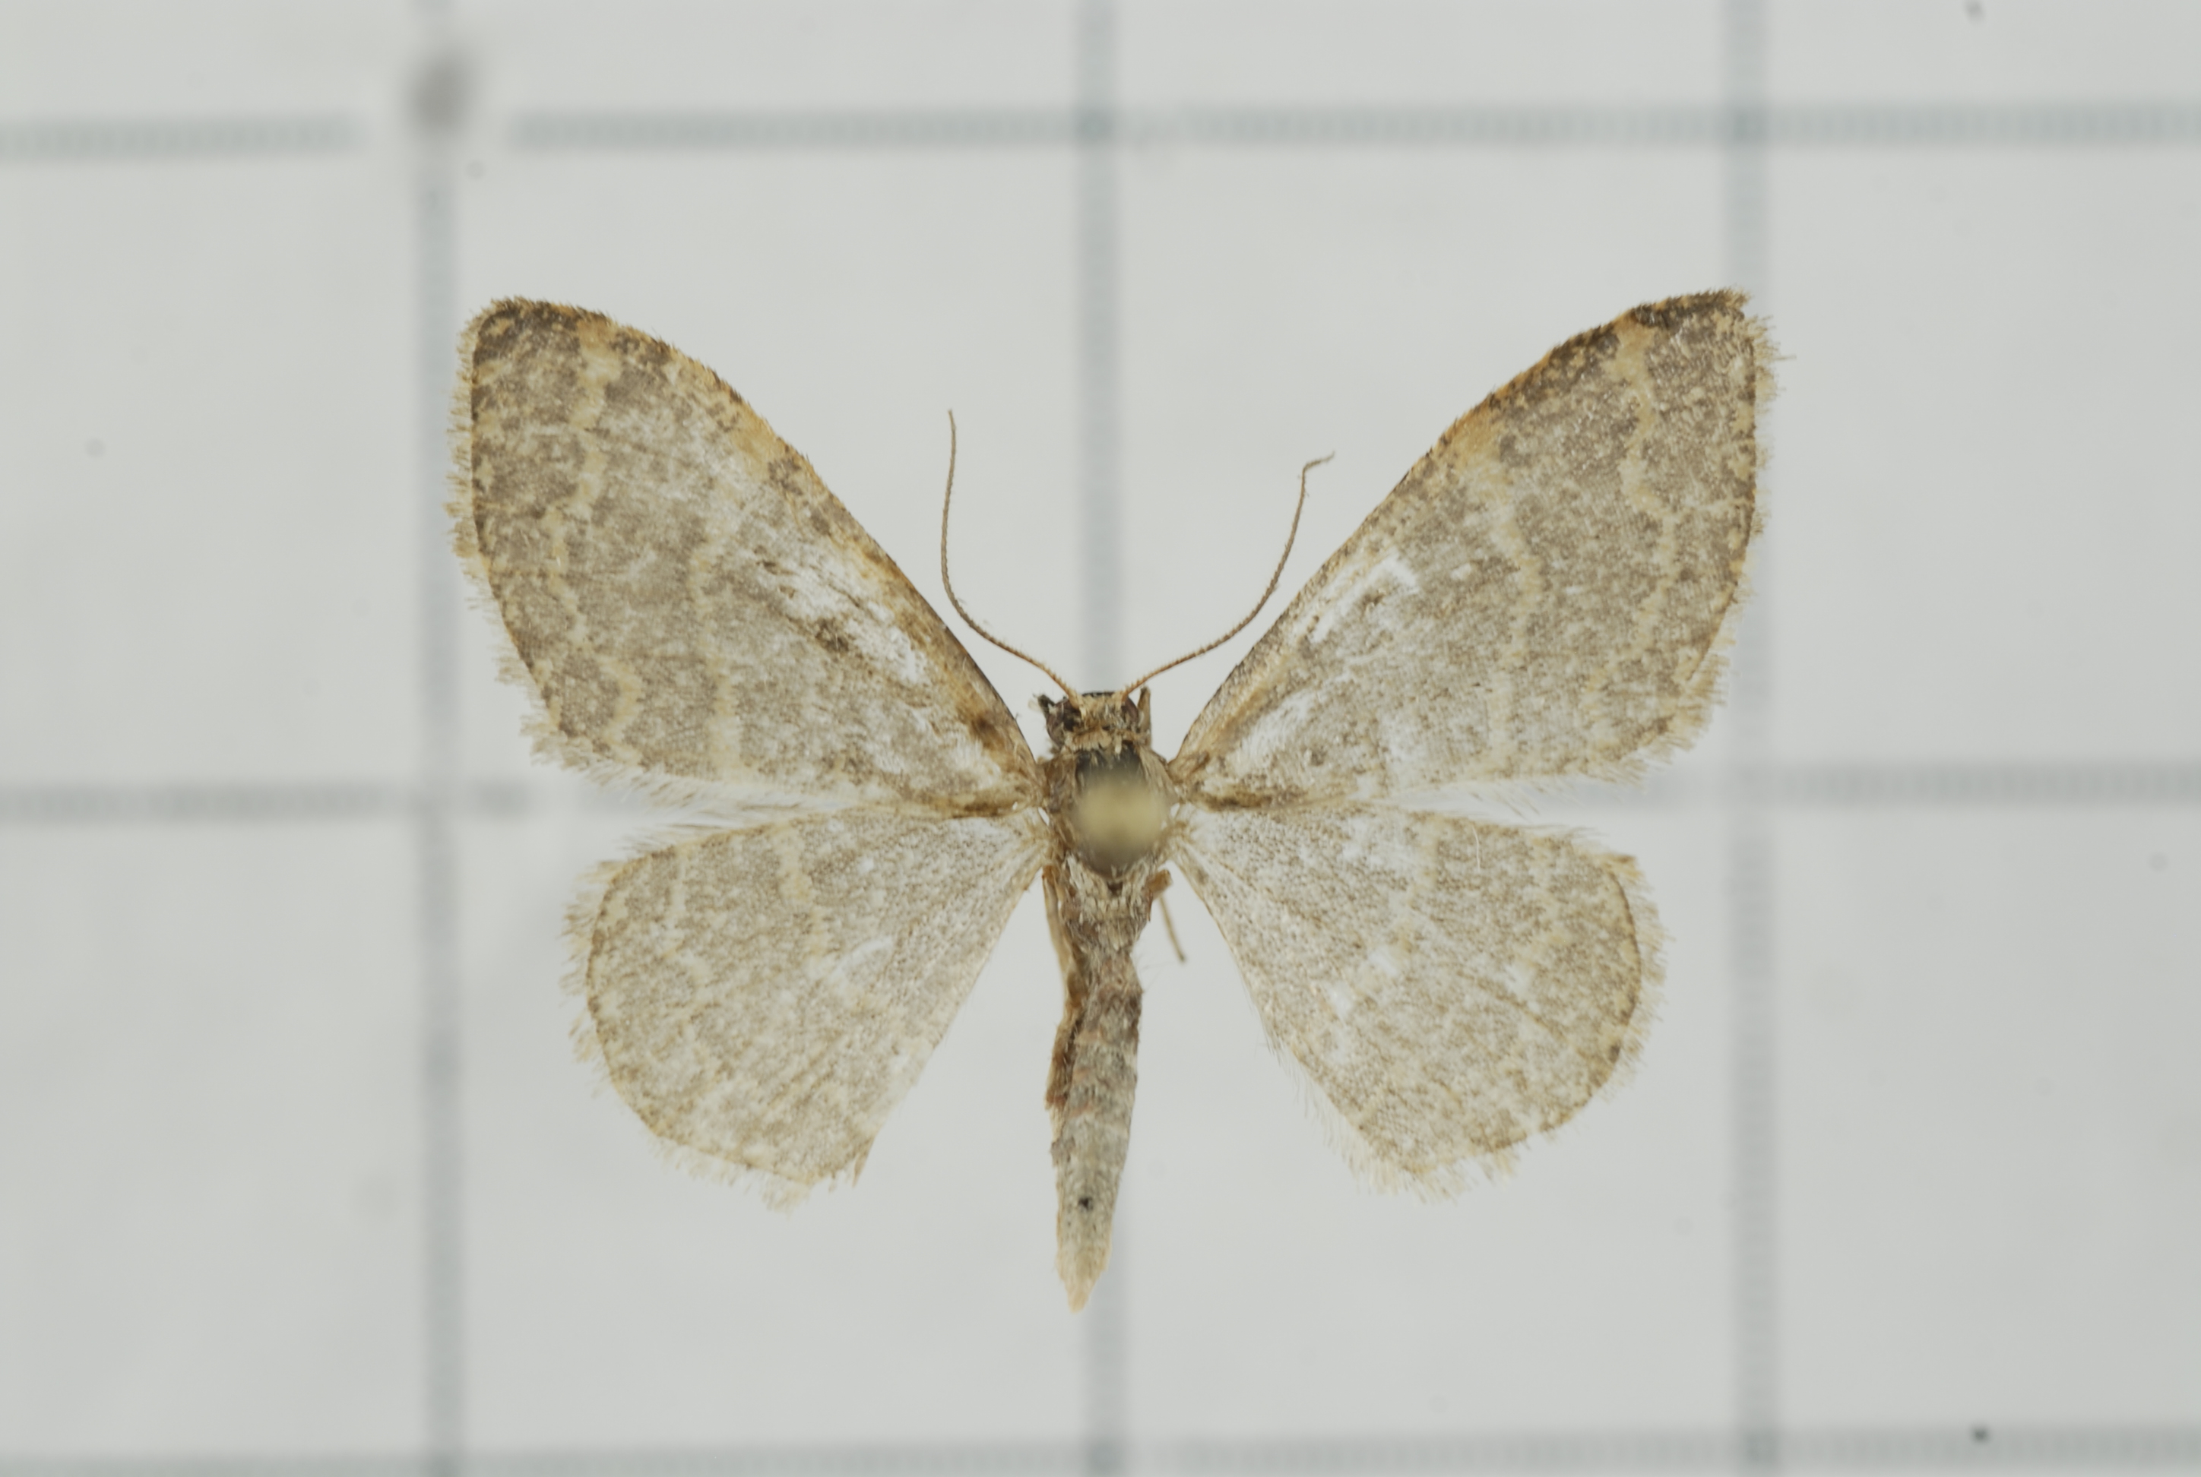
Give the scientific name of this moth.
Lophophleps purpurea
